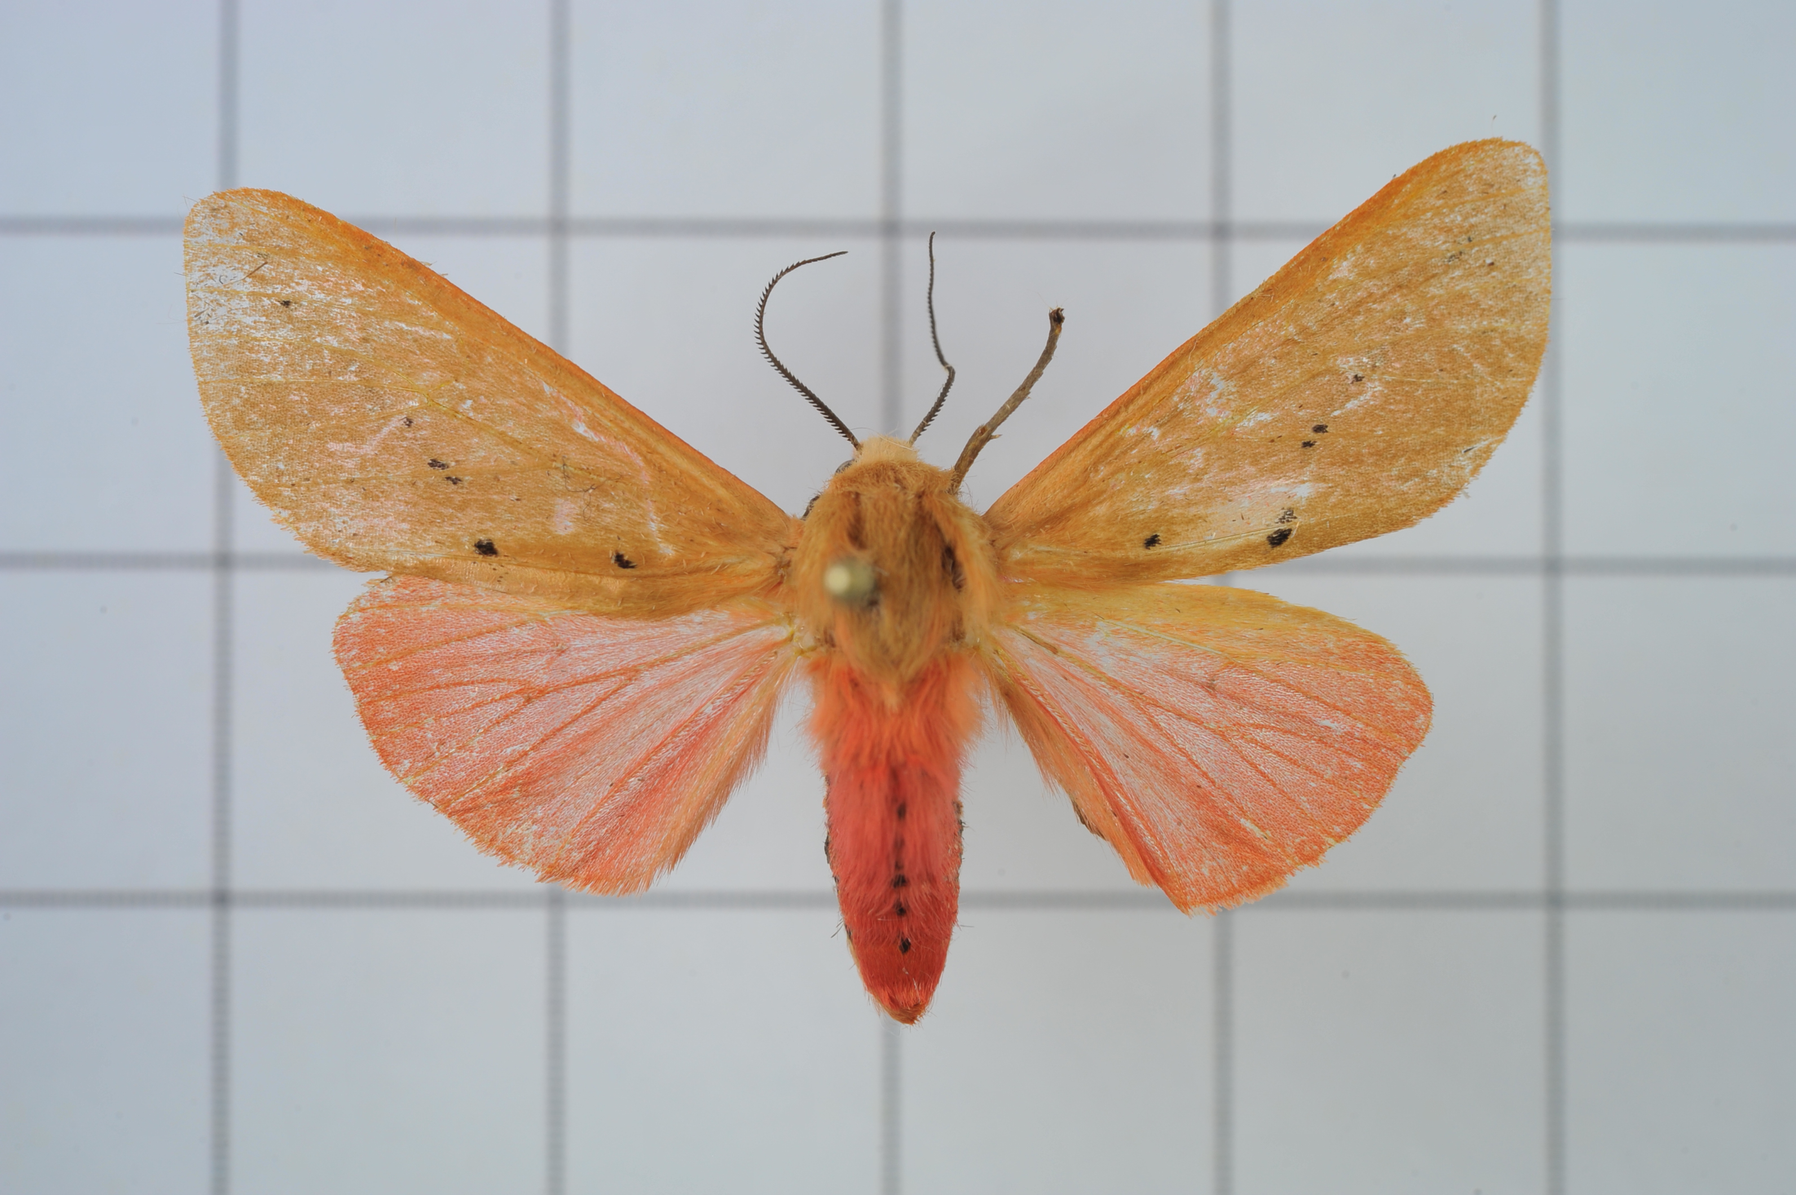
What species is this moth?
Spilarctia wilemani
